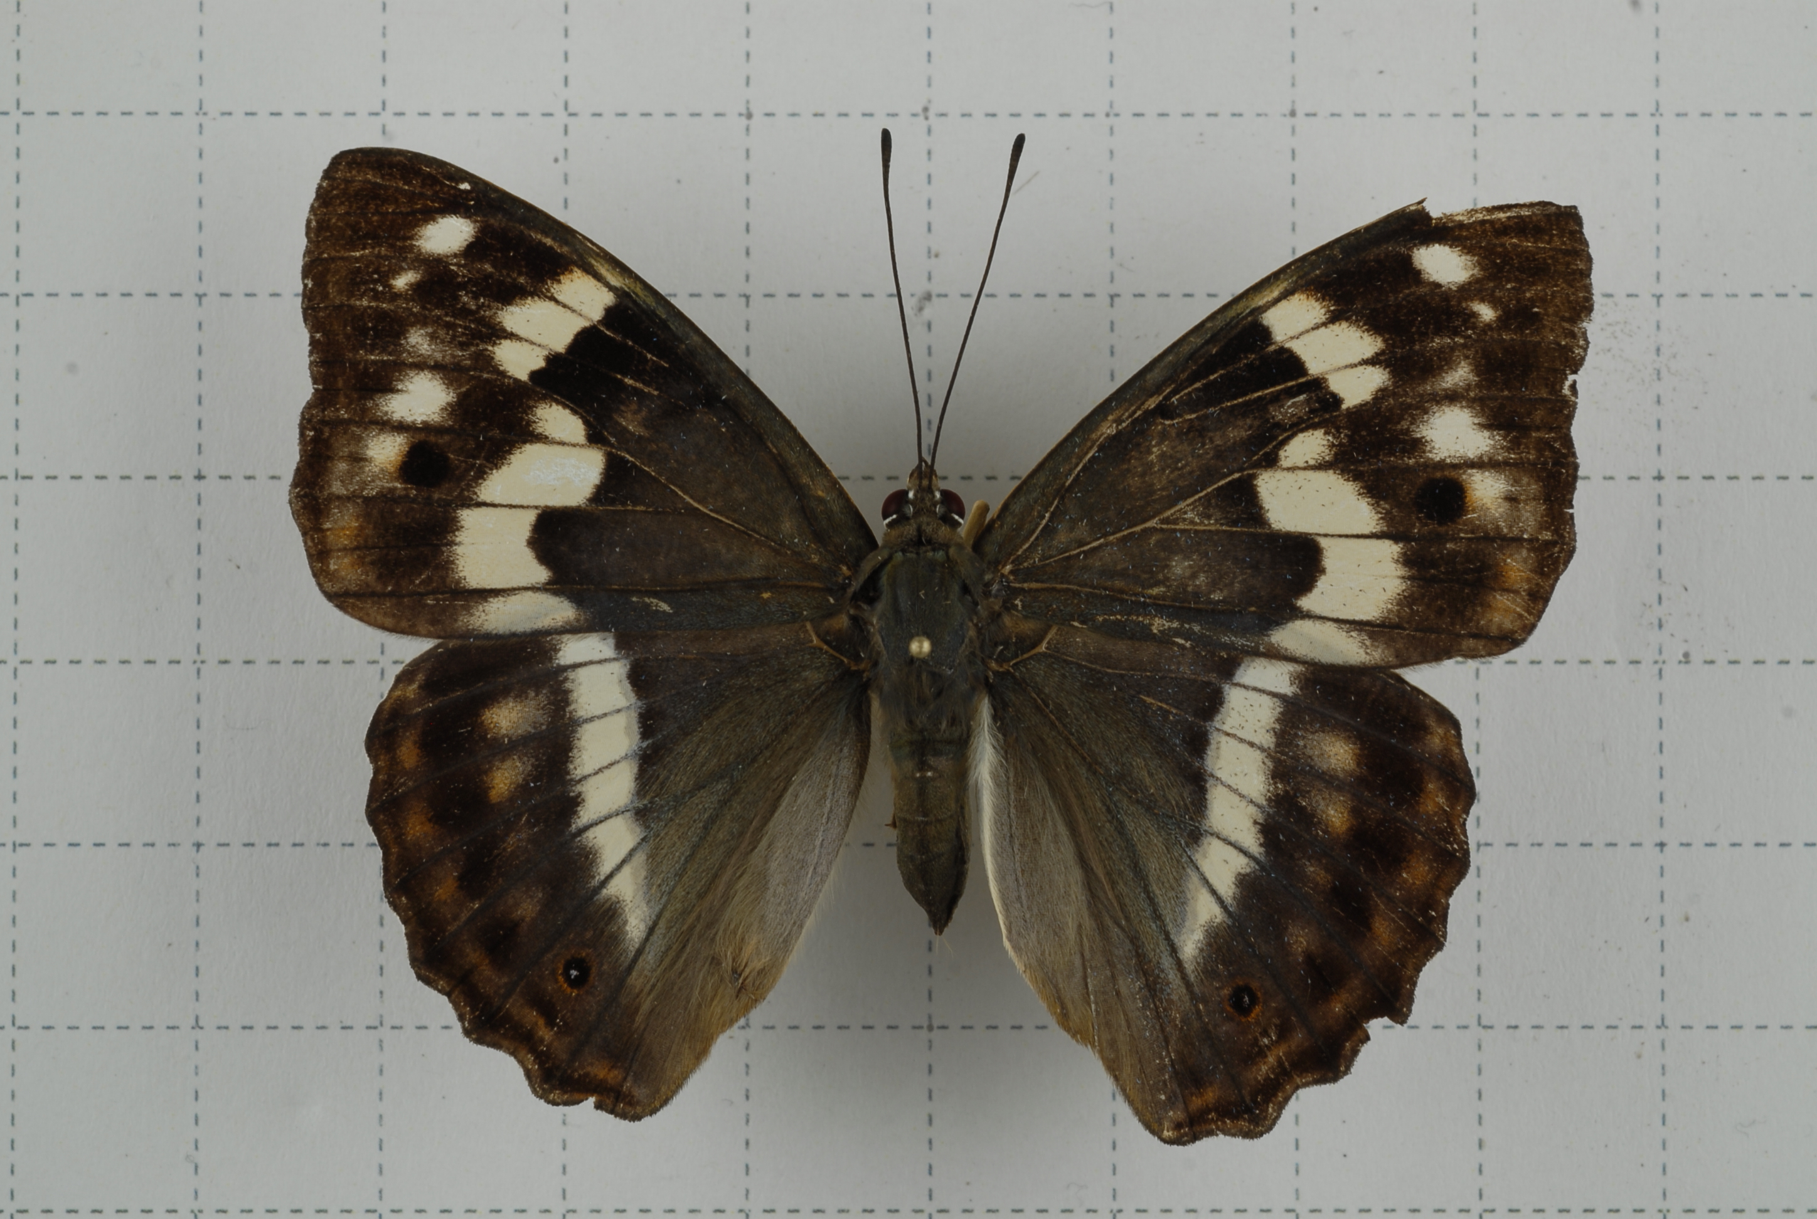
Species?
Chitoria chrysolora
